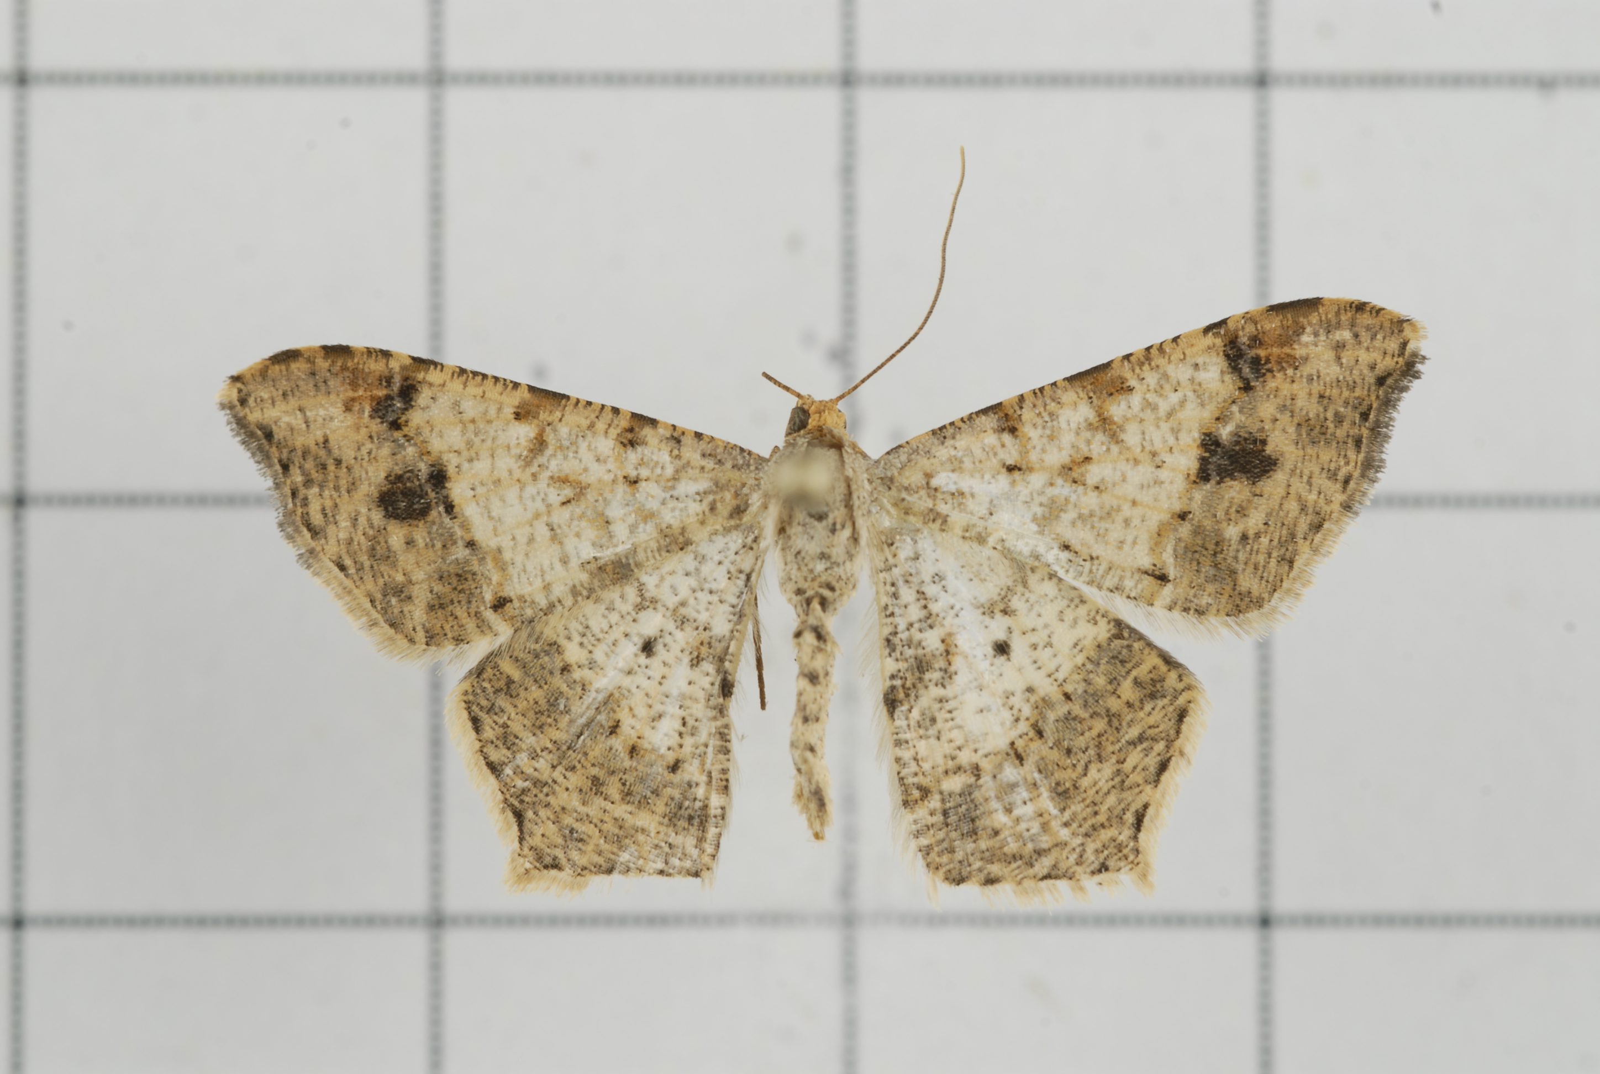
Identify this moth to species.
Macaria abydata
